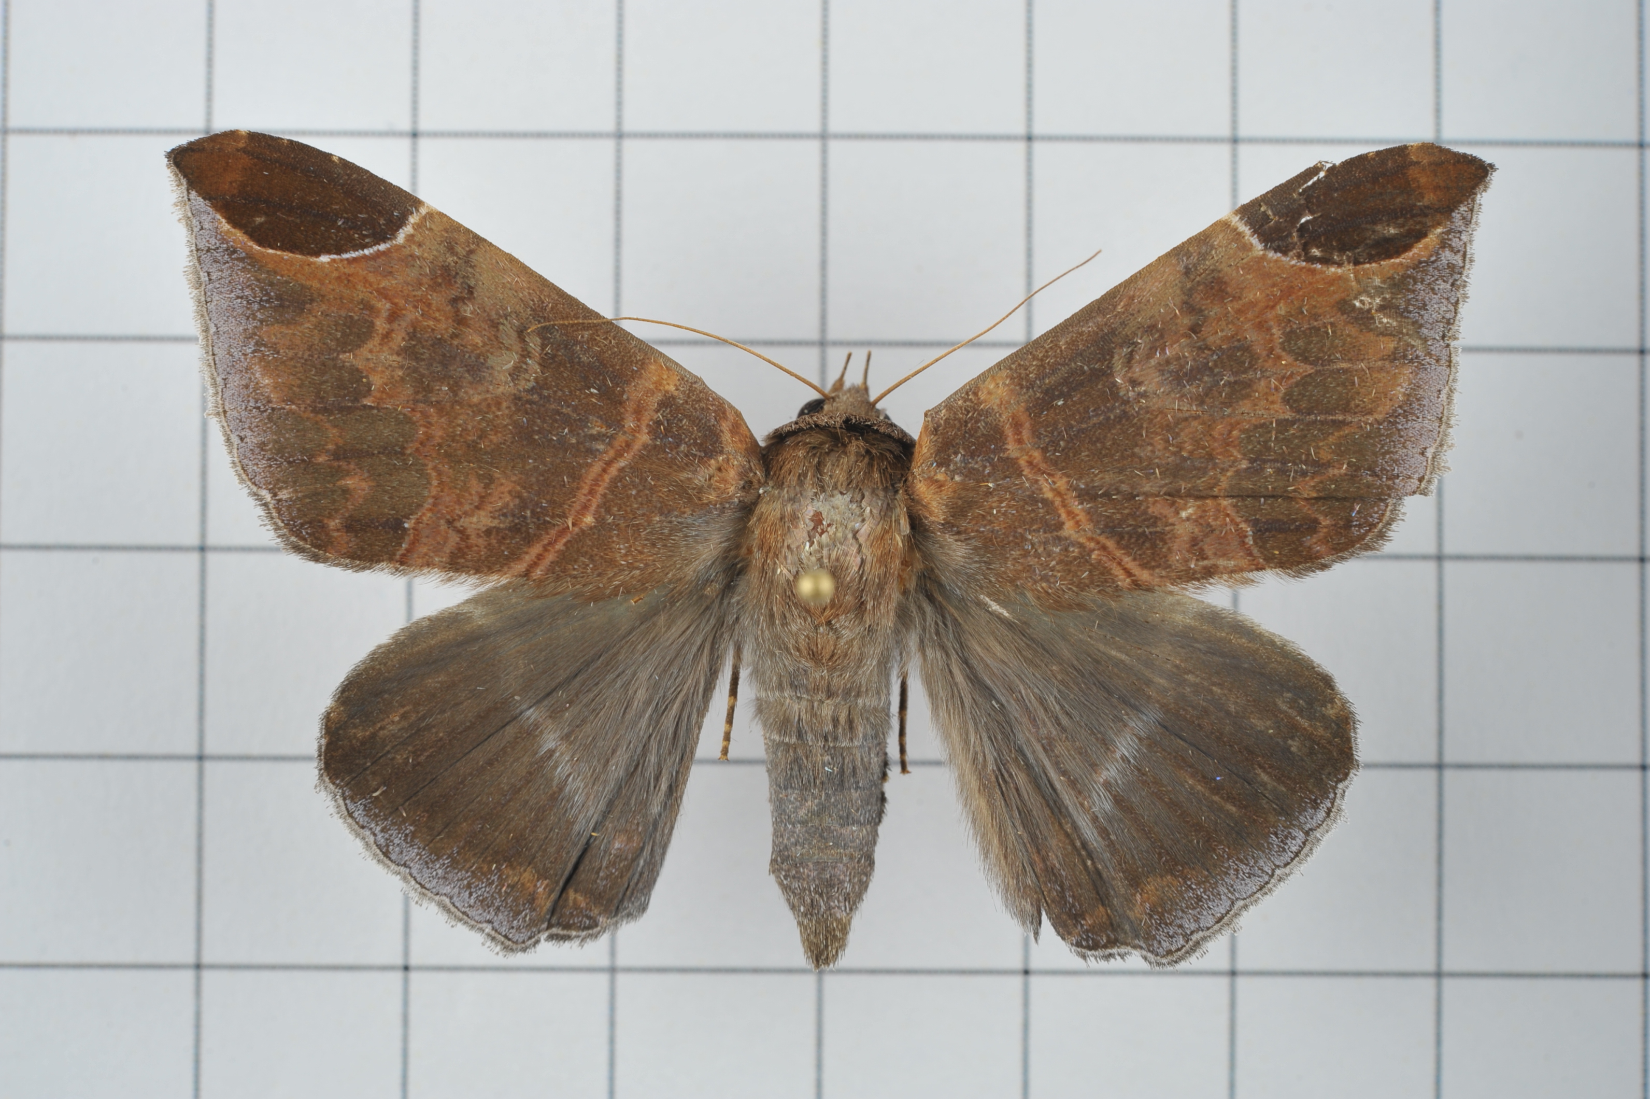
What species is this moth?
Pindara illibata
